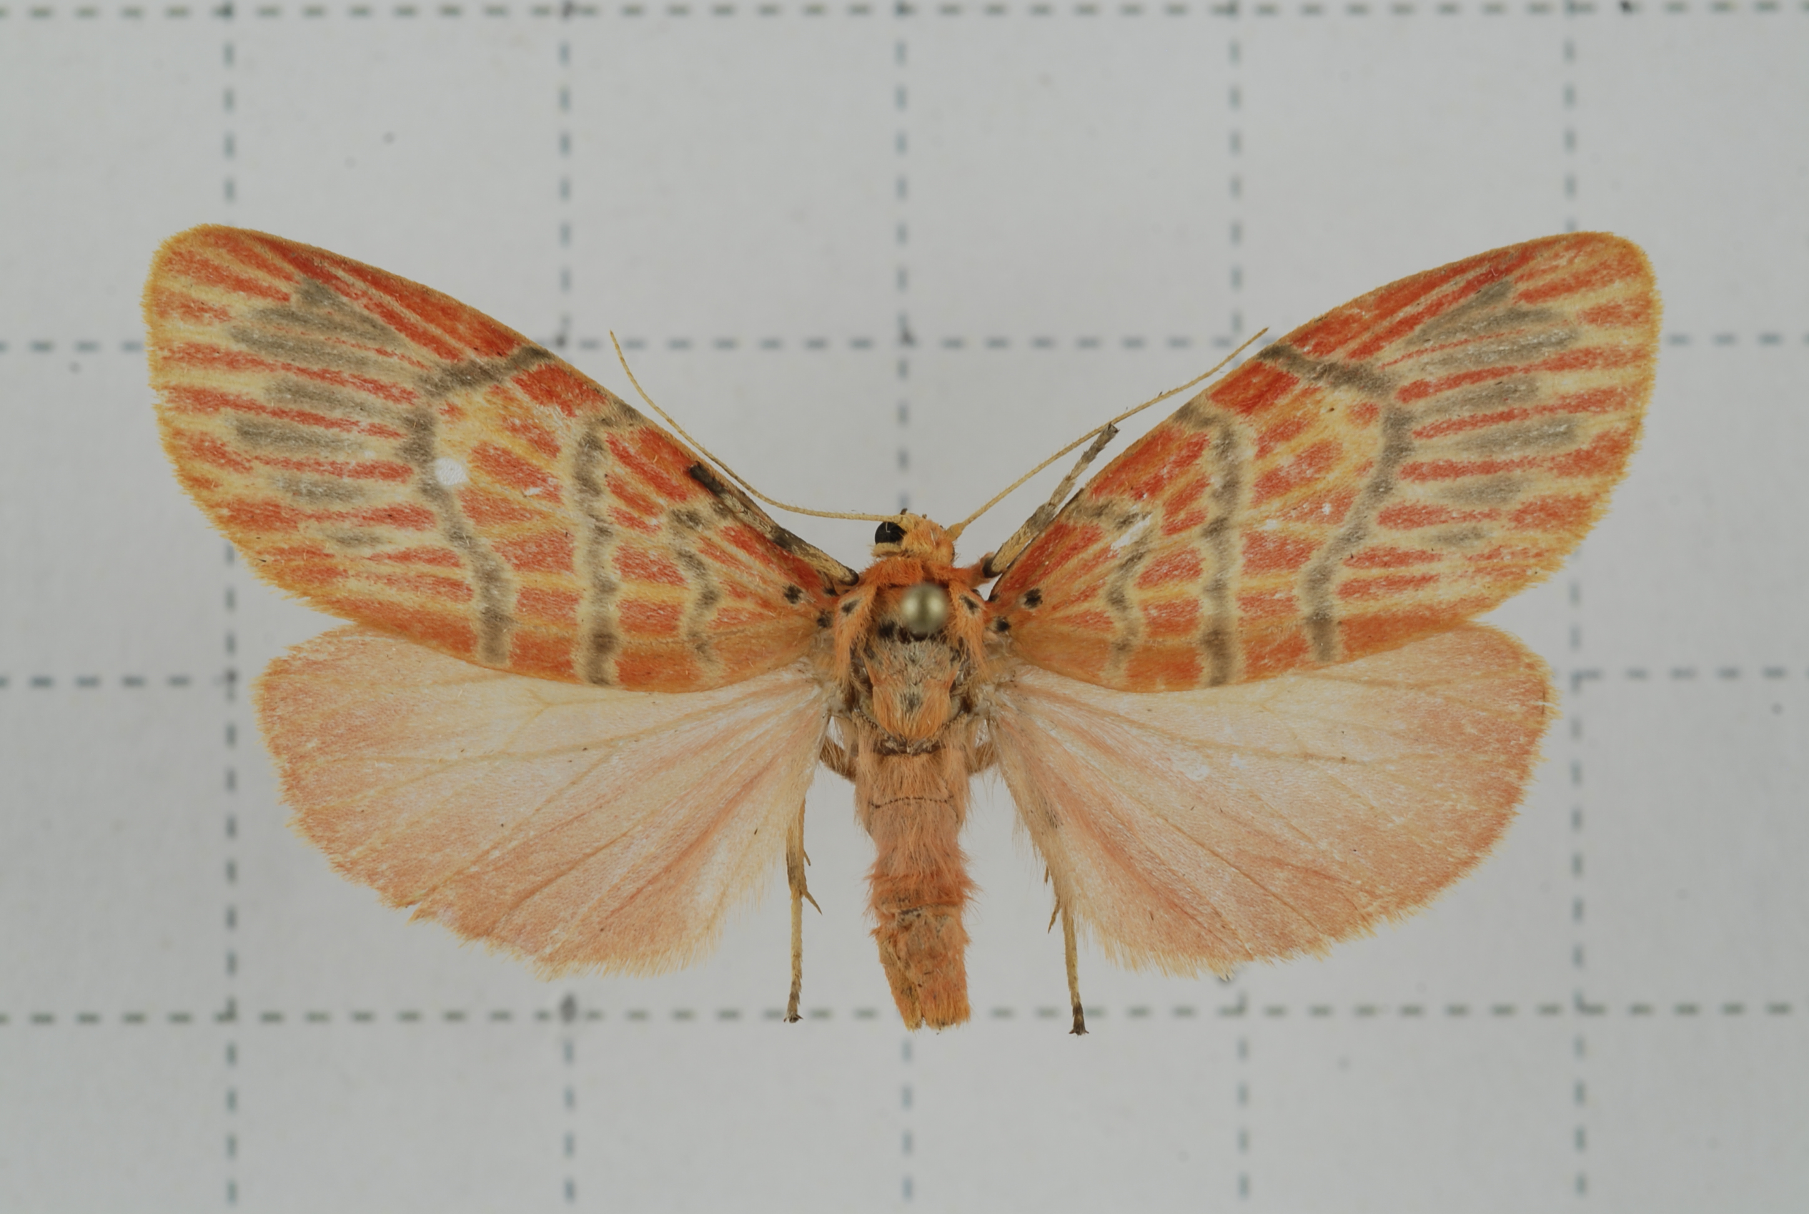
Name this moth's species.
Barsine sauteri
